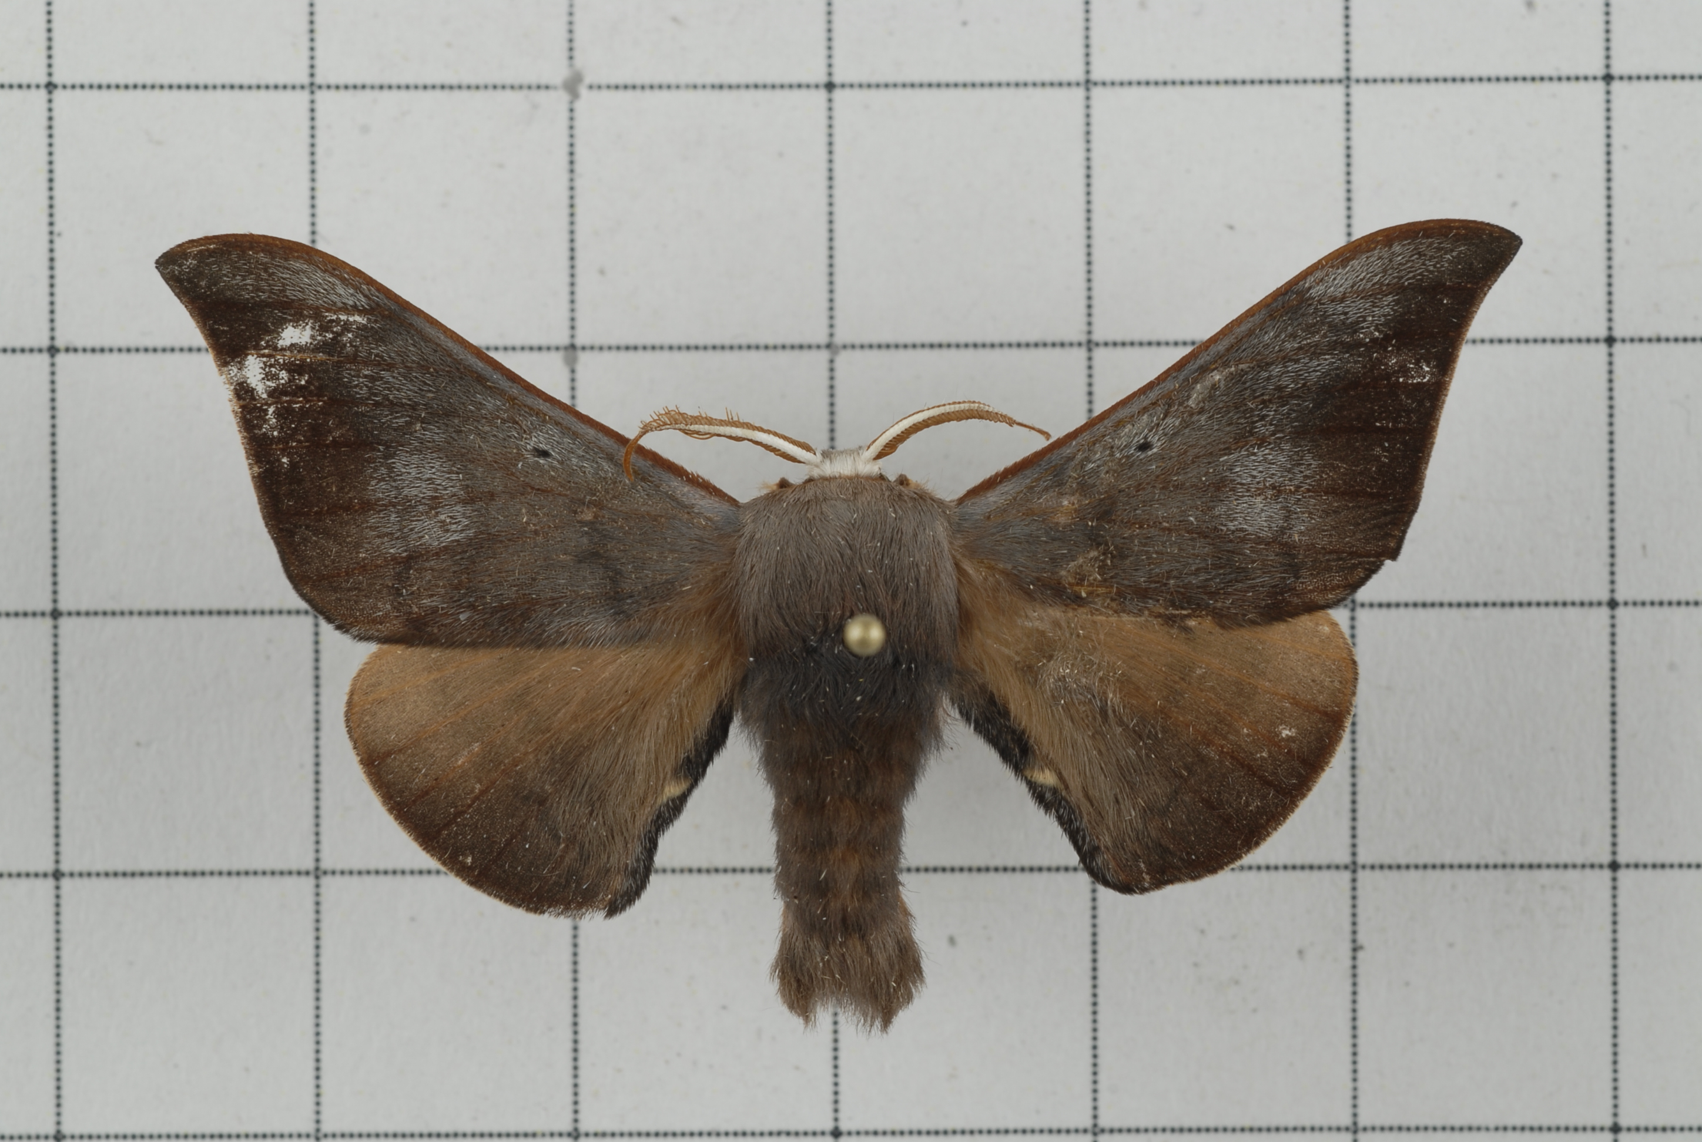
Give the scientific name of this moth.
Smerkata fusca
